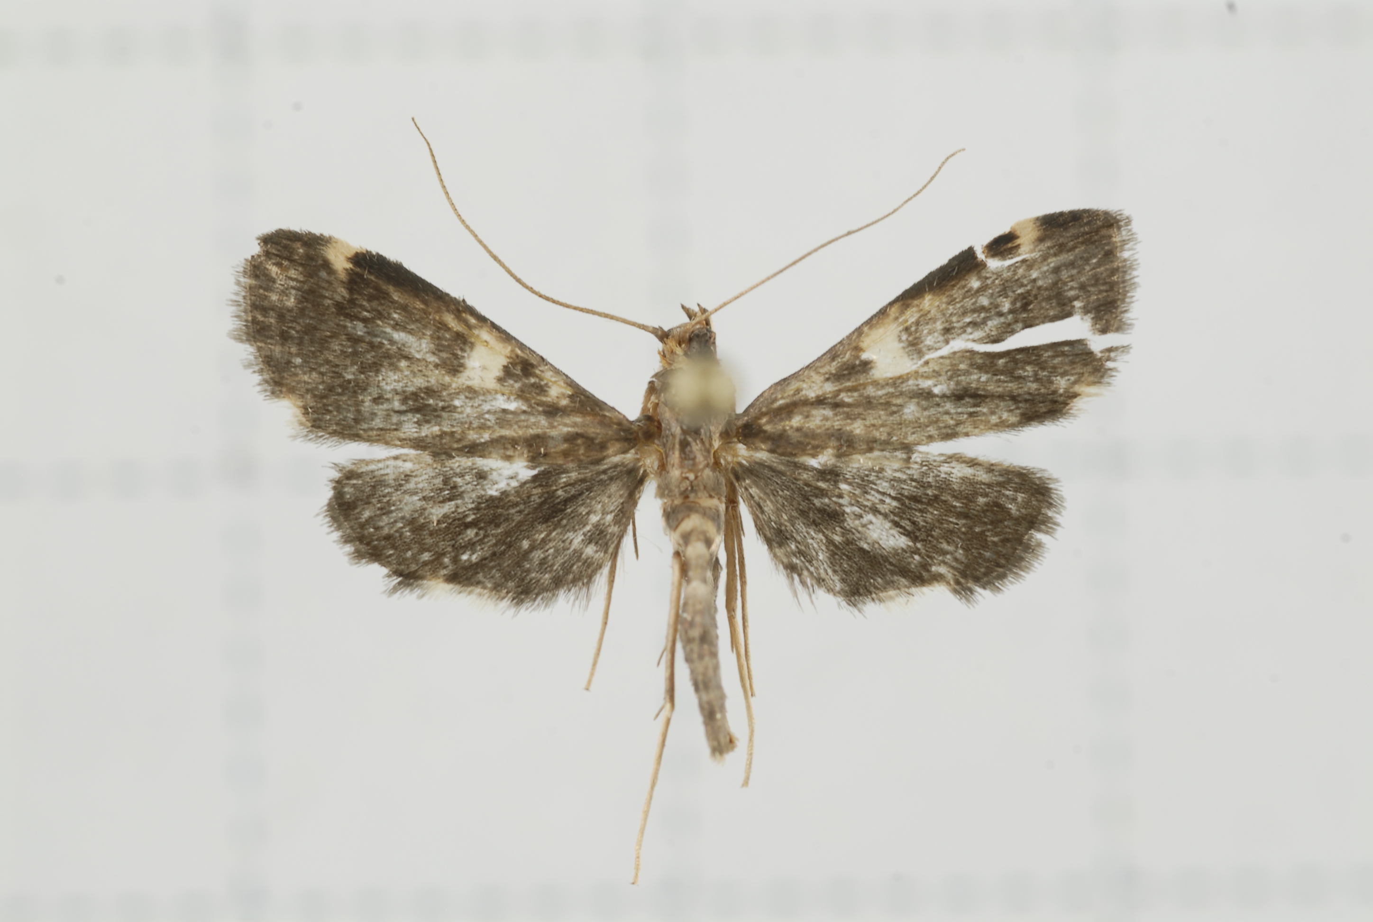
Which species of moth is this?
Piletocera aegimiusalis
